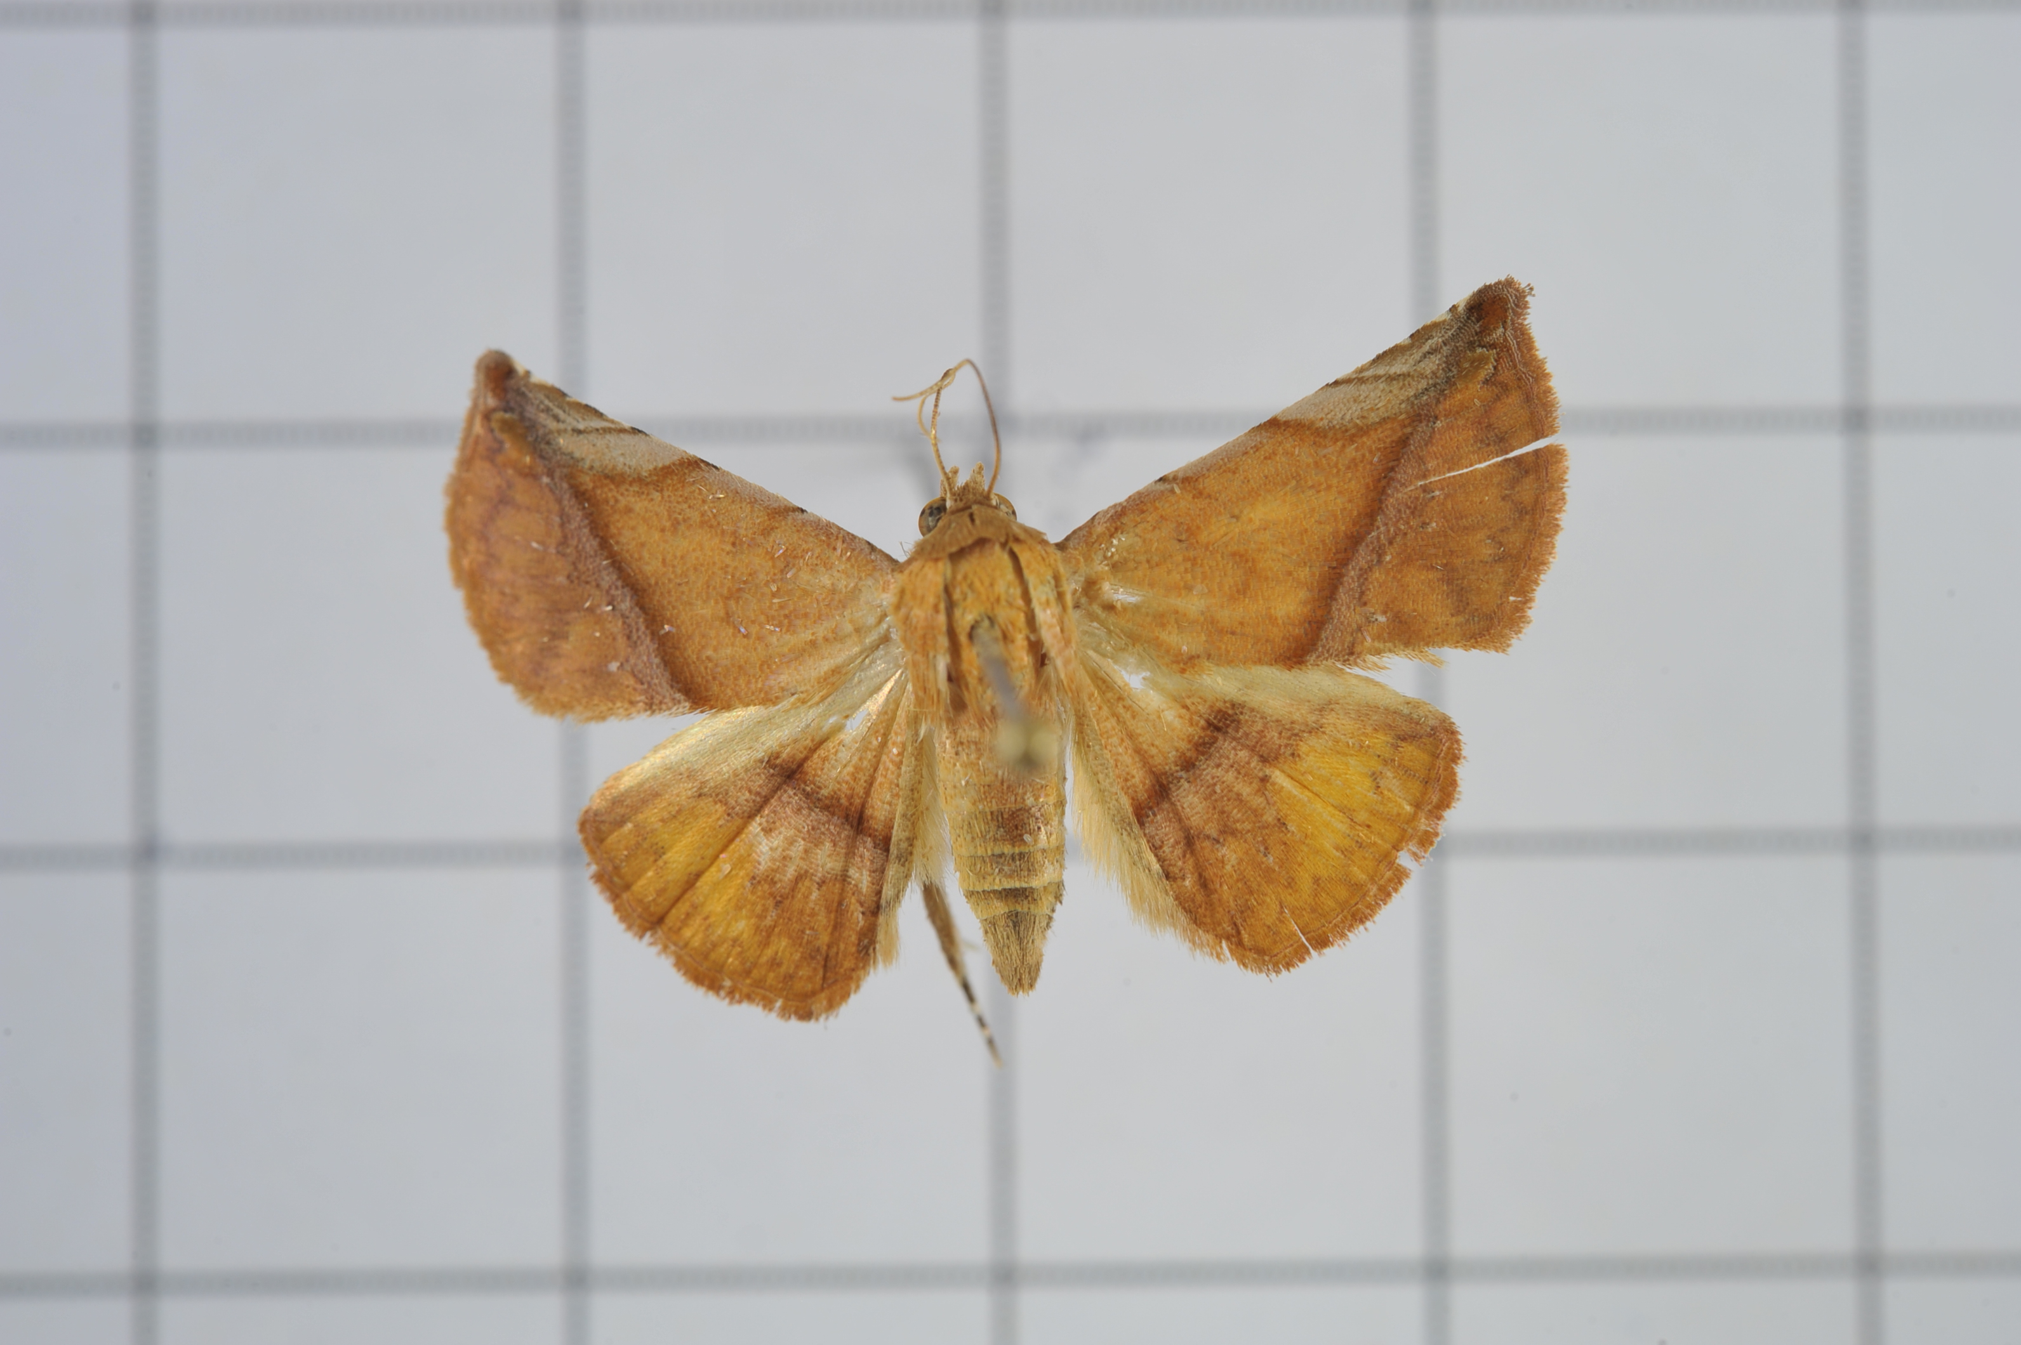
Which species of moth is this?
Eublemma quadrapex
